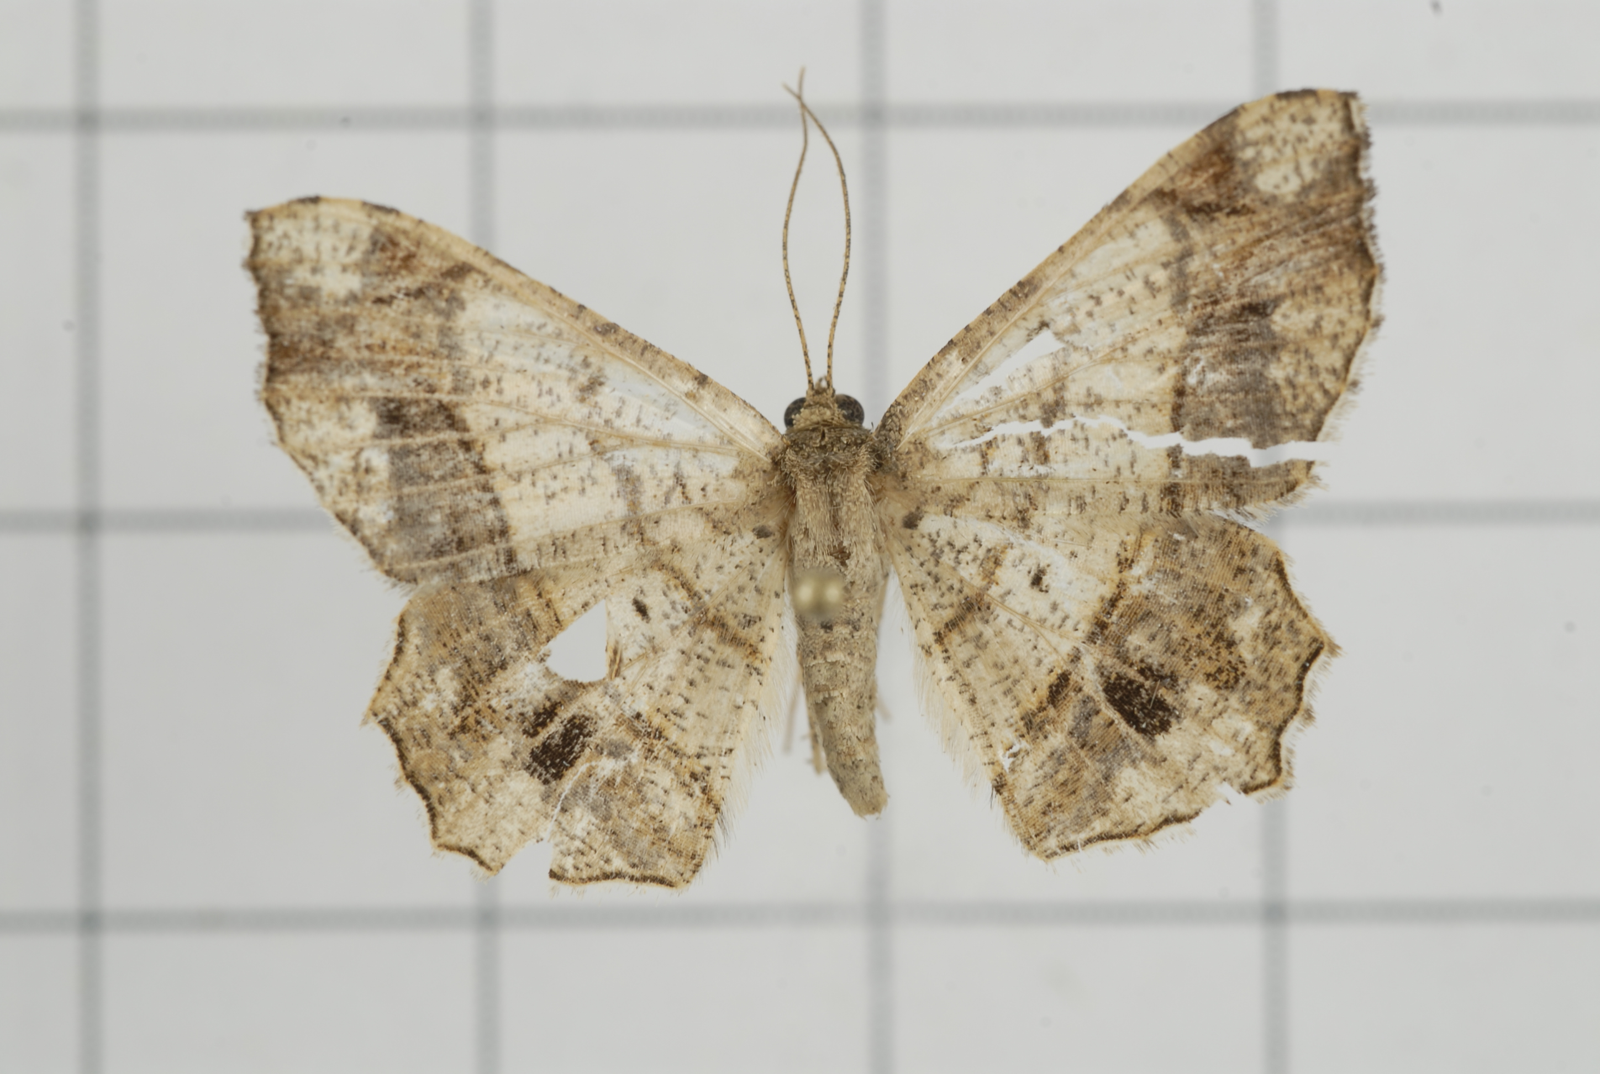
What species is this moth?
Chiasmia intermediaria
